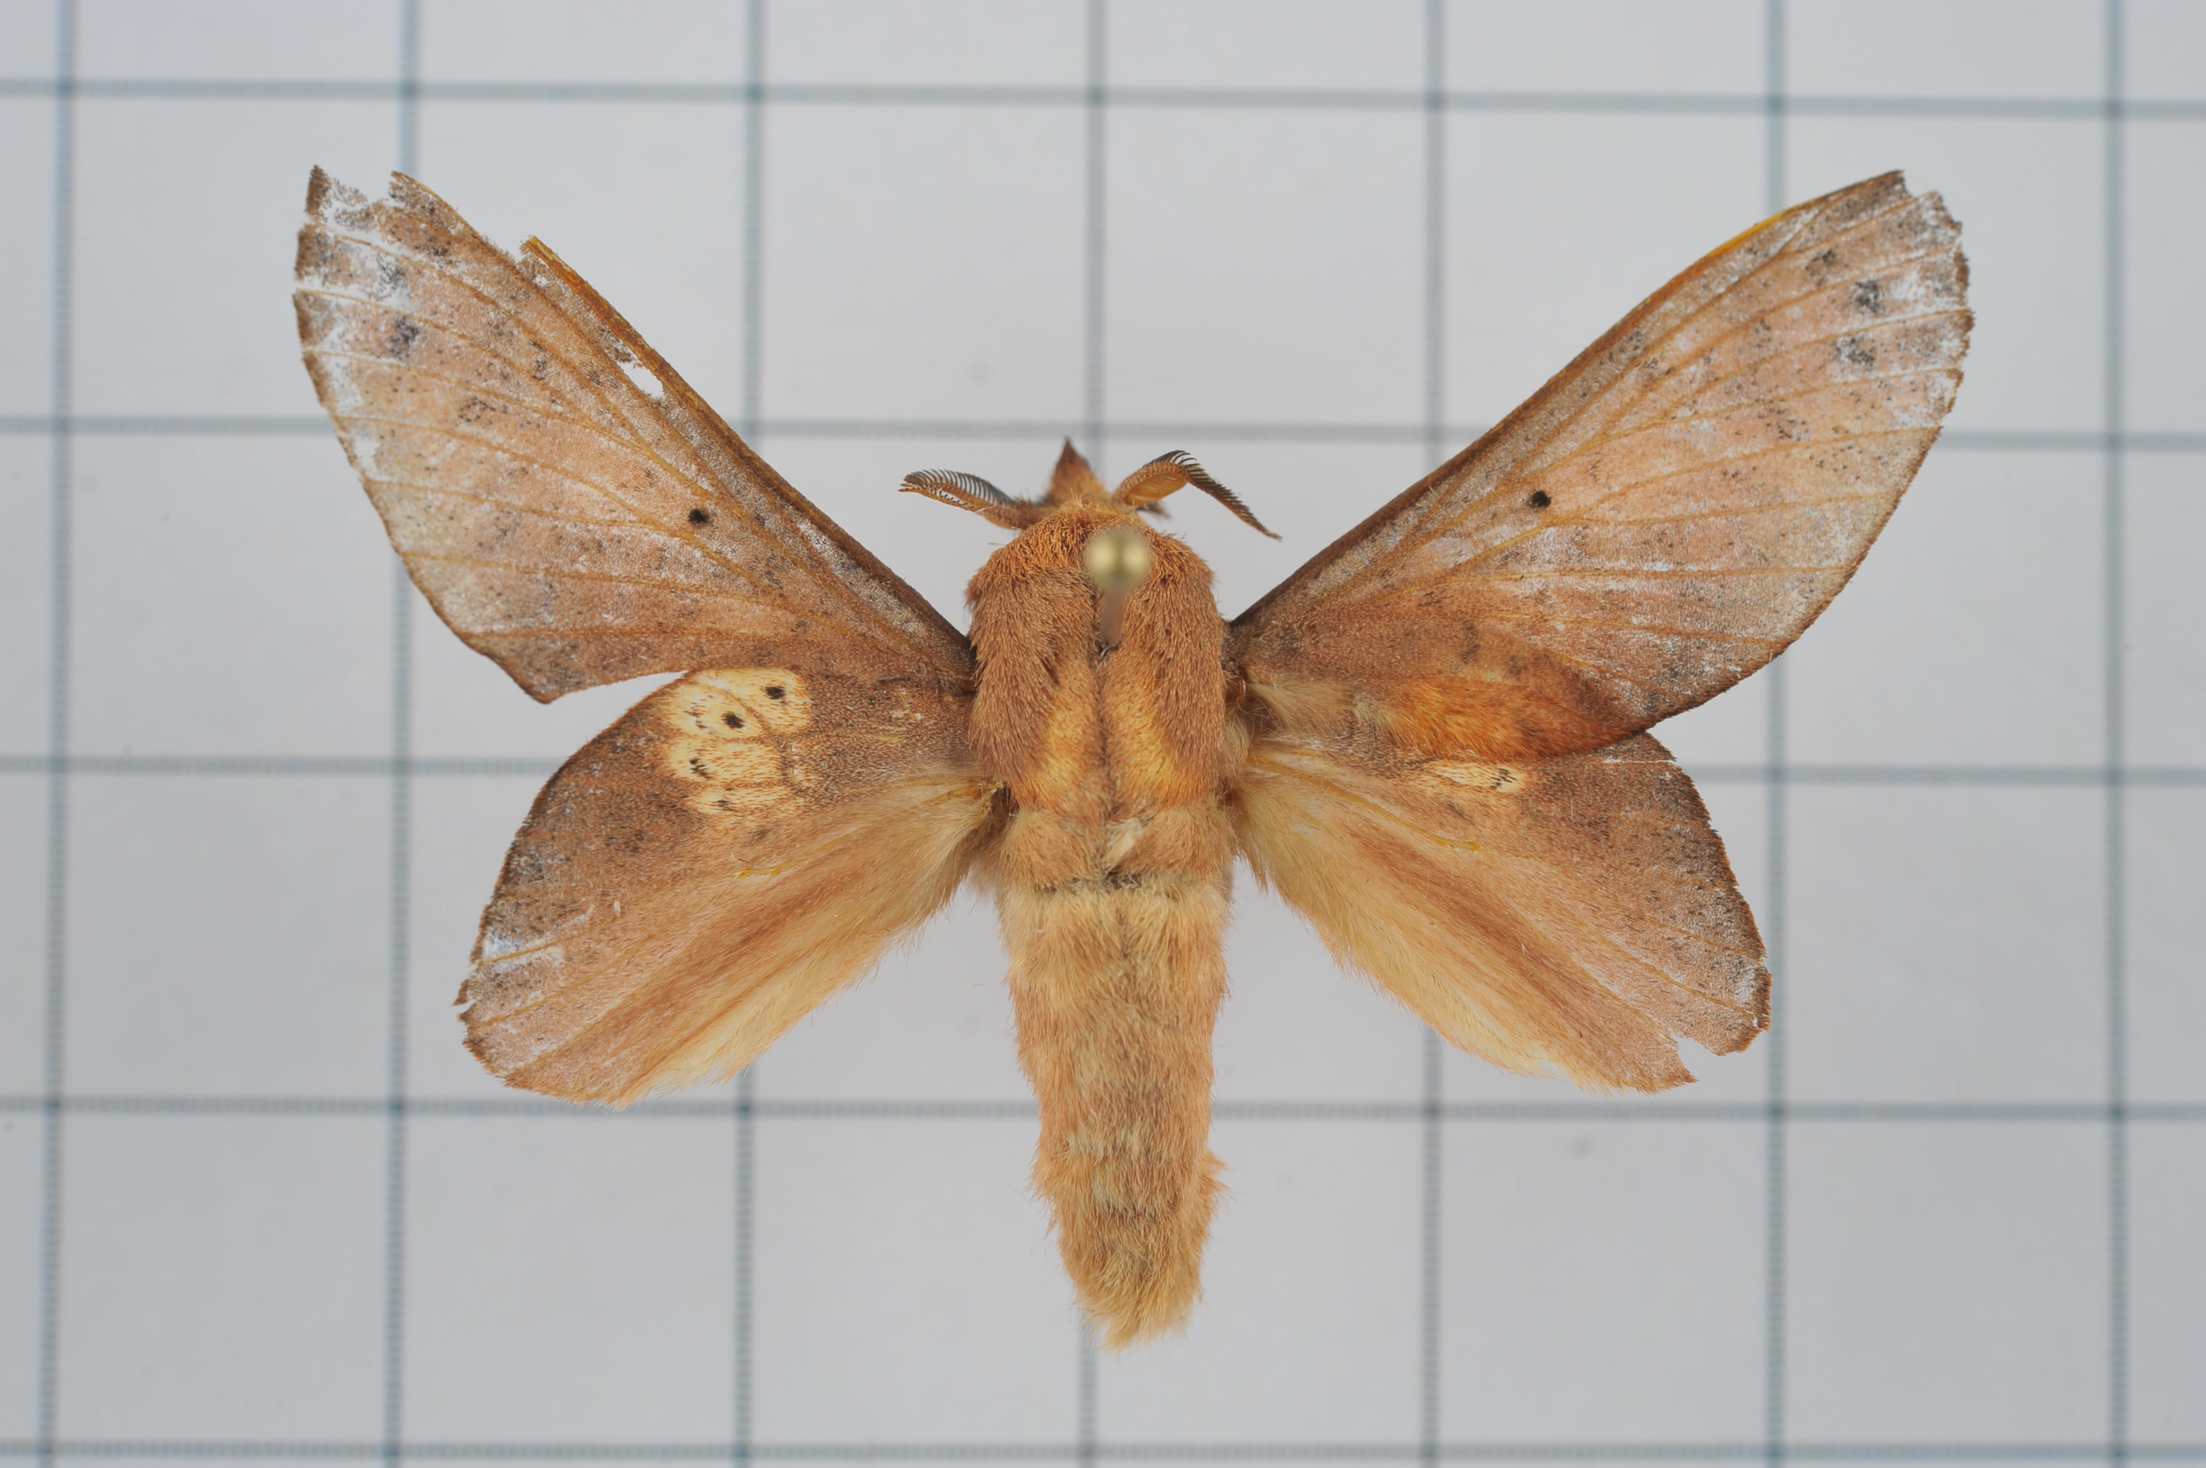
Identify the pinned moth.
Gastropacha pardale formosana
